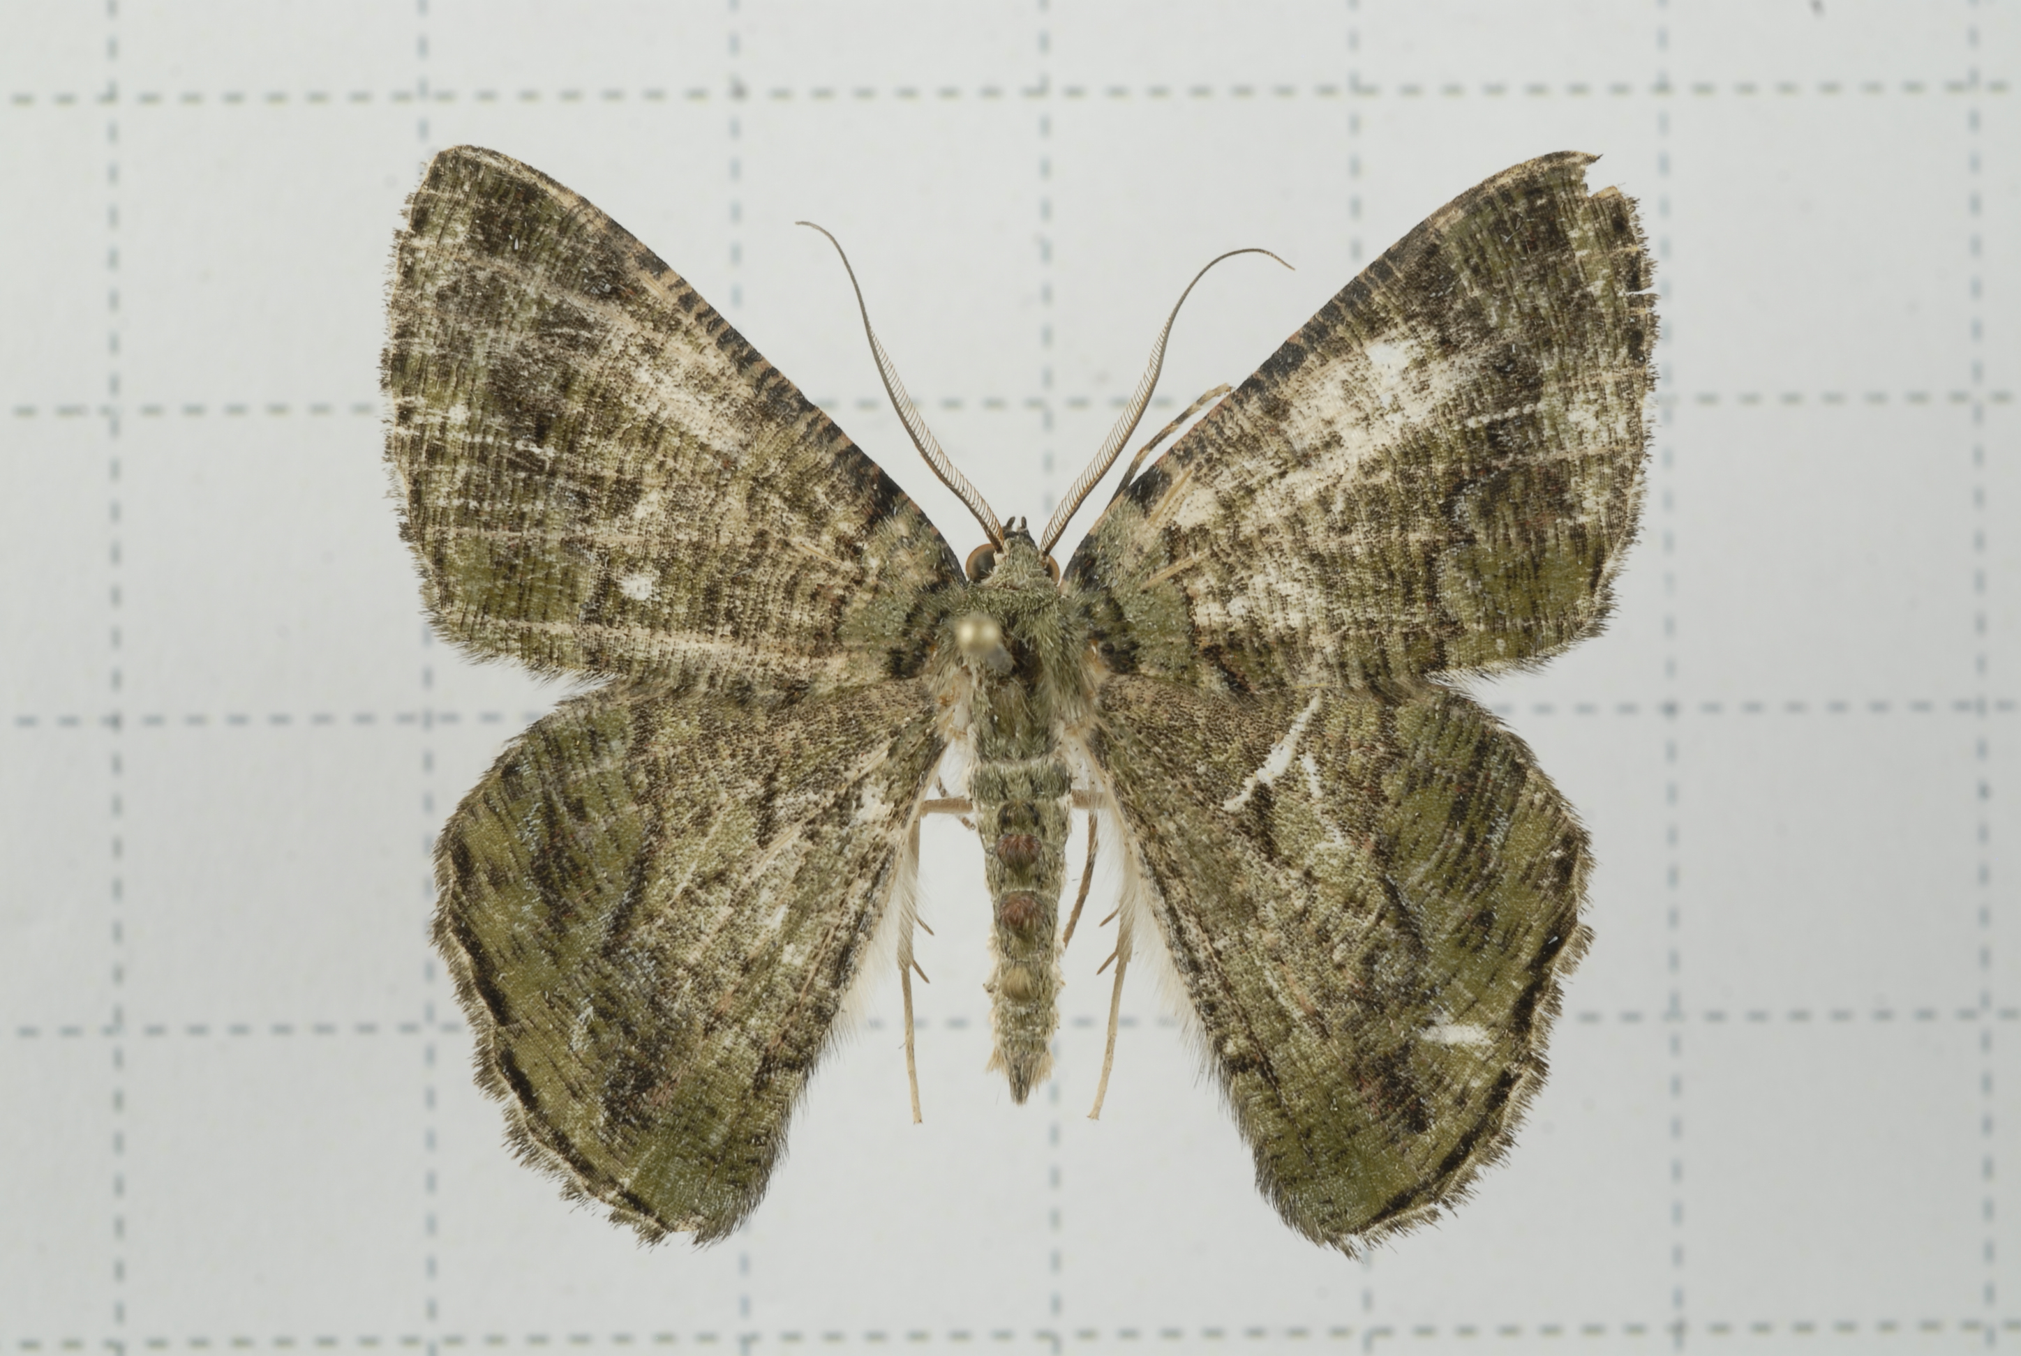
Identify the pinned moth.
Lophophelma taiwana
